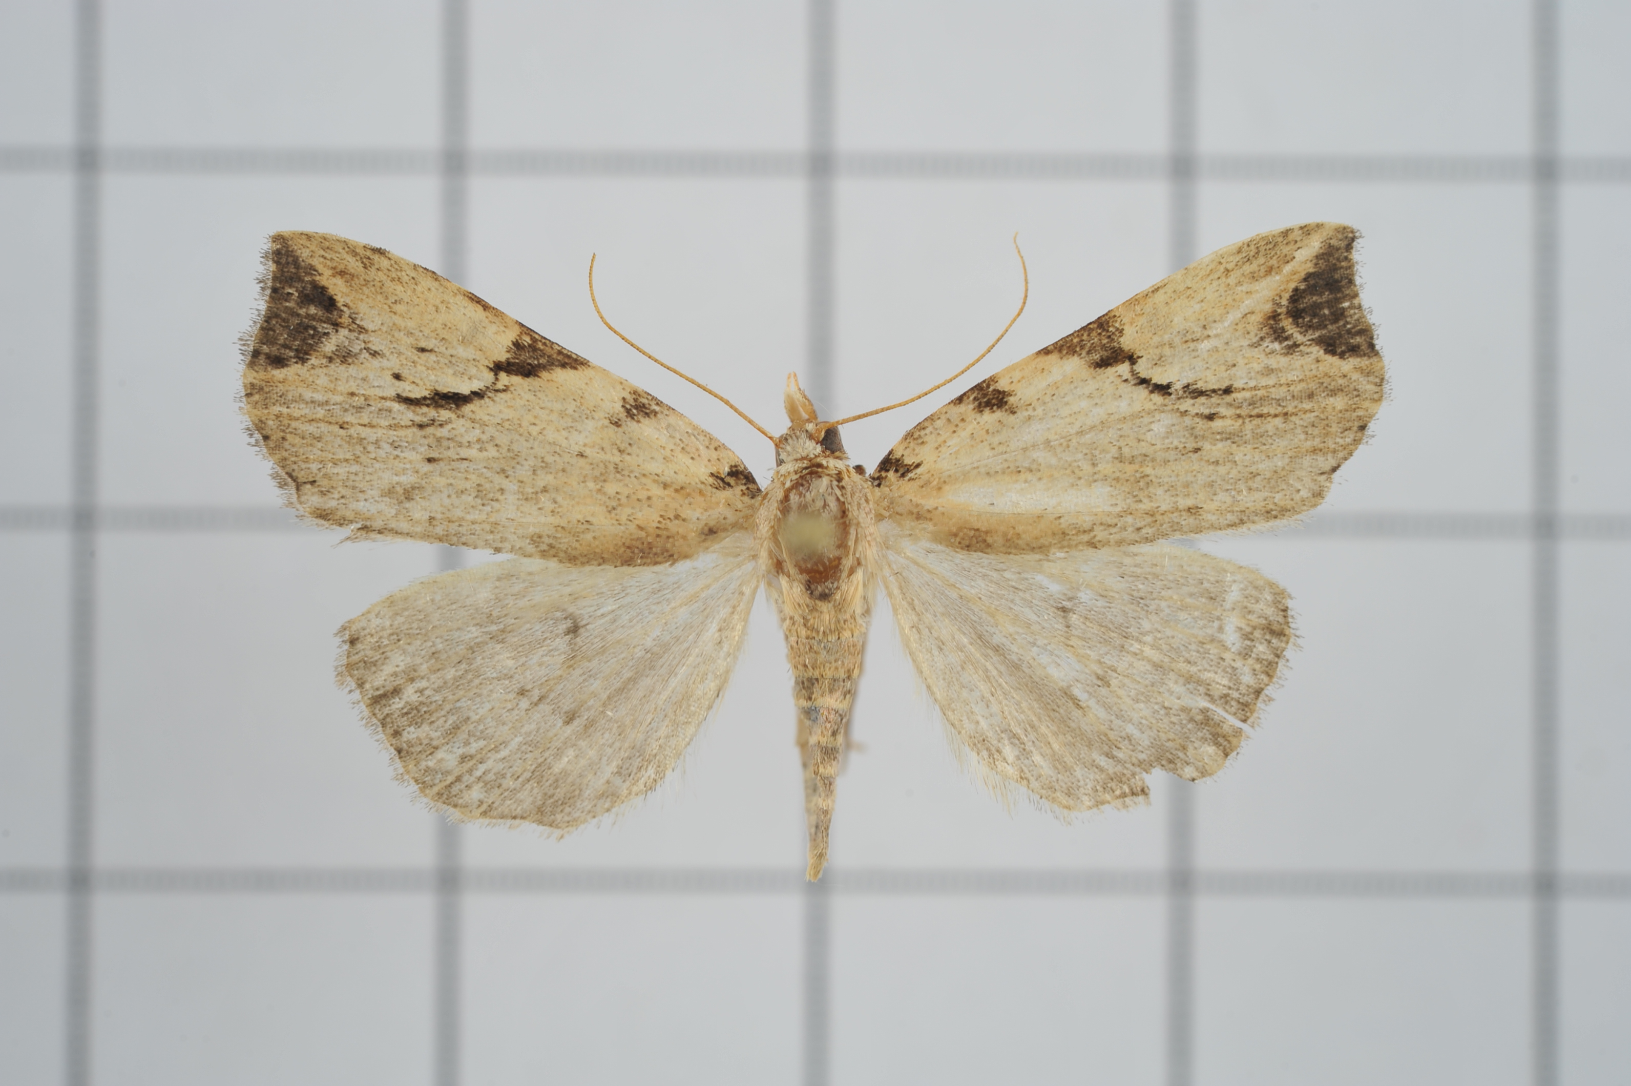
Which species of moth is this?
Oglasa costimacula
